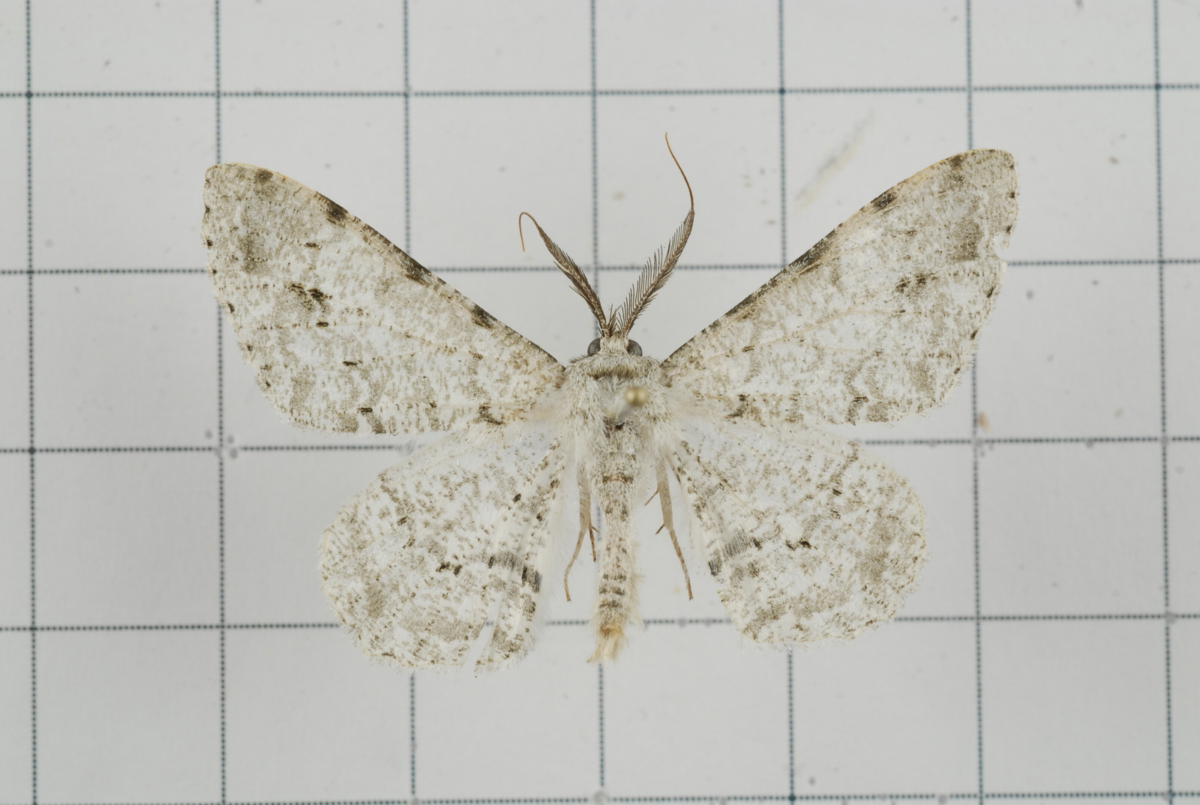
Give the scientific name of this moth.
Lassaba parvalbidaria parvalbidaria
